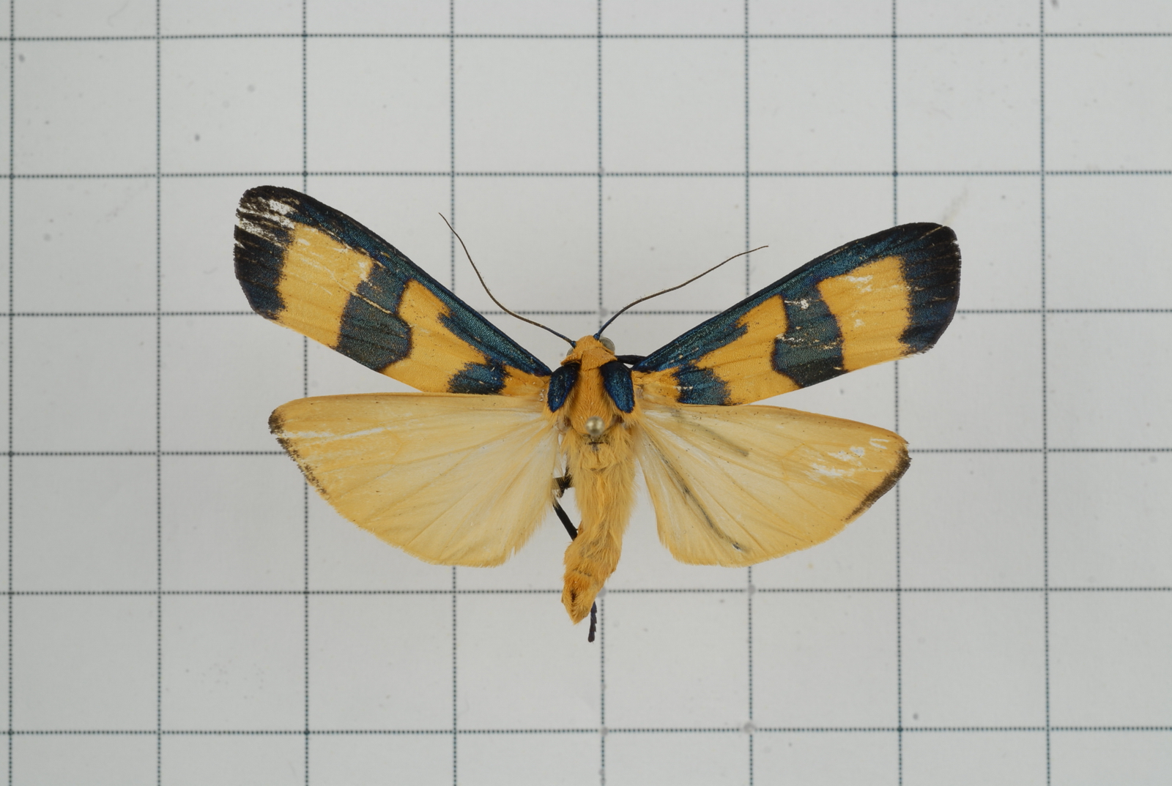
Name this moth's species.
Chrysaeglia magnifica
